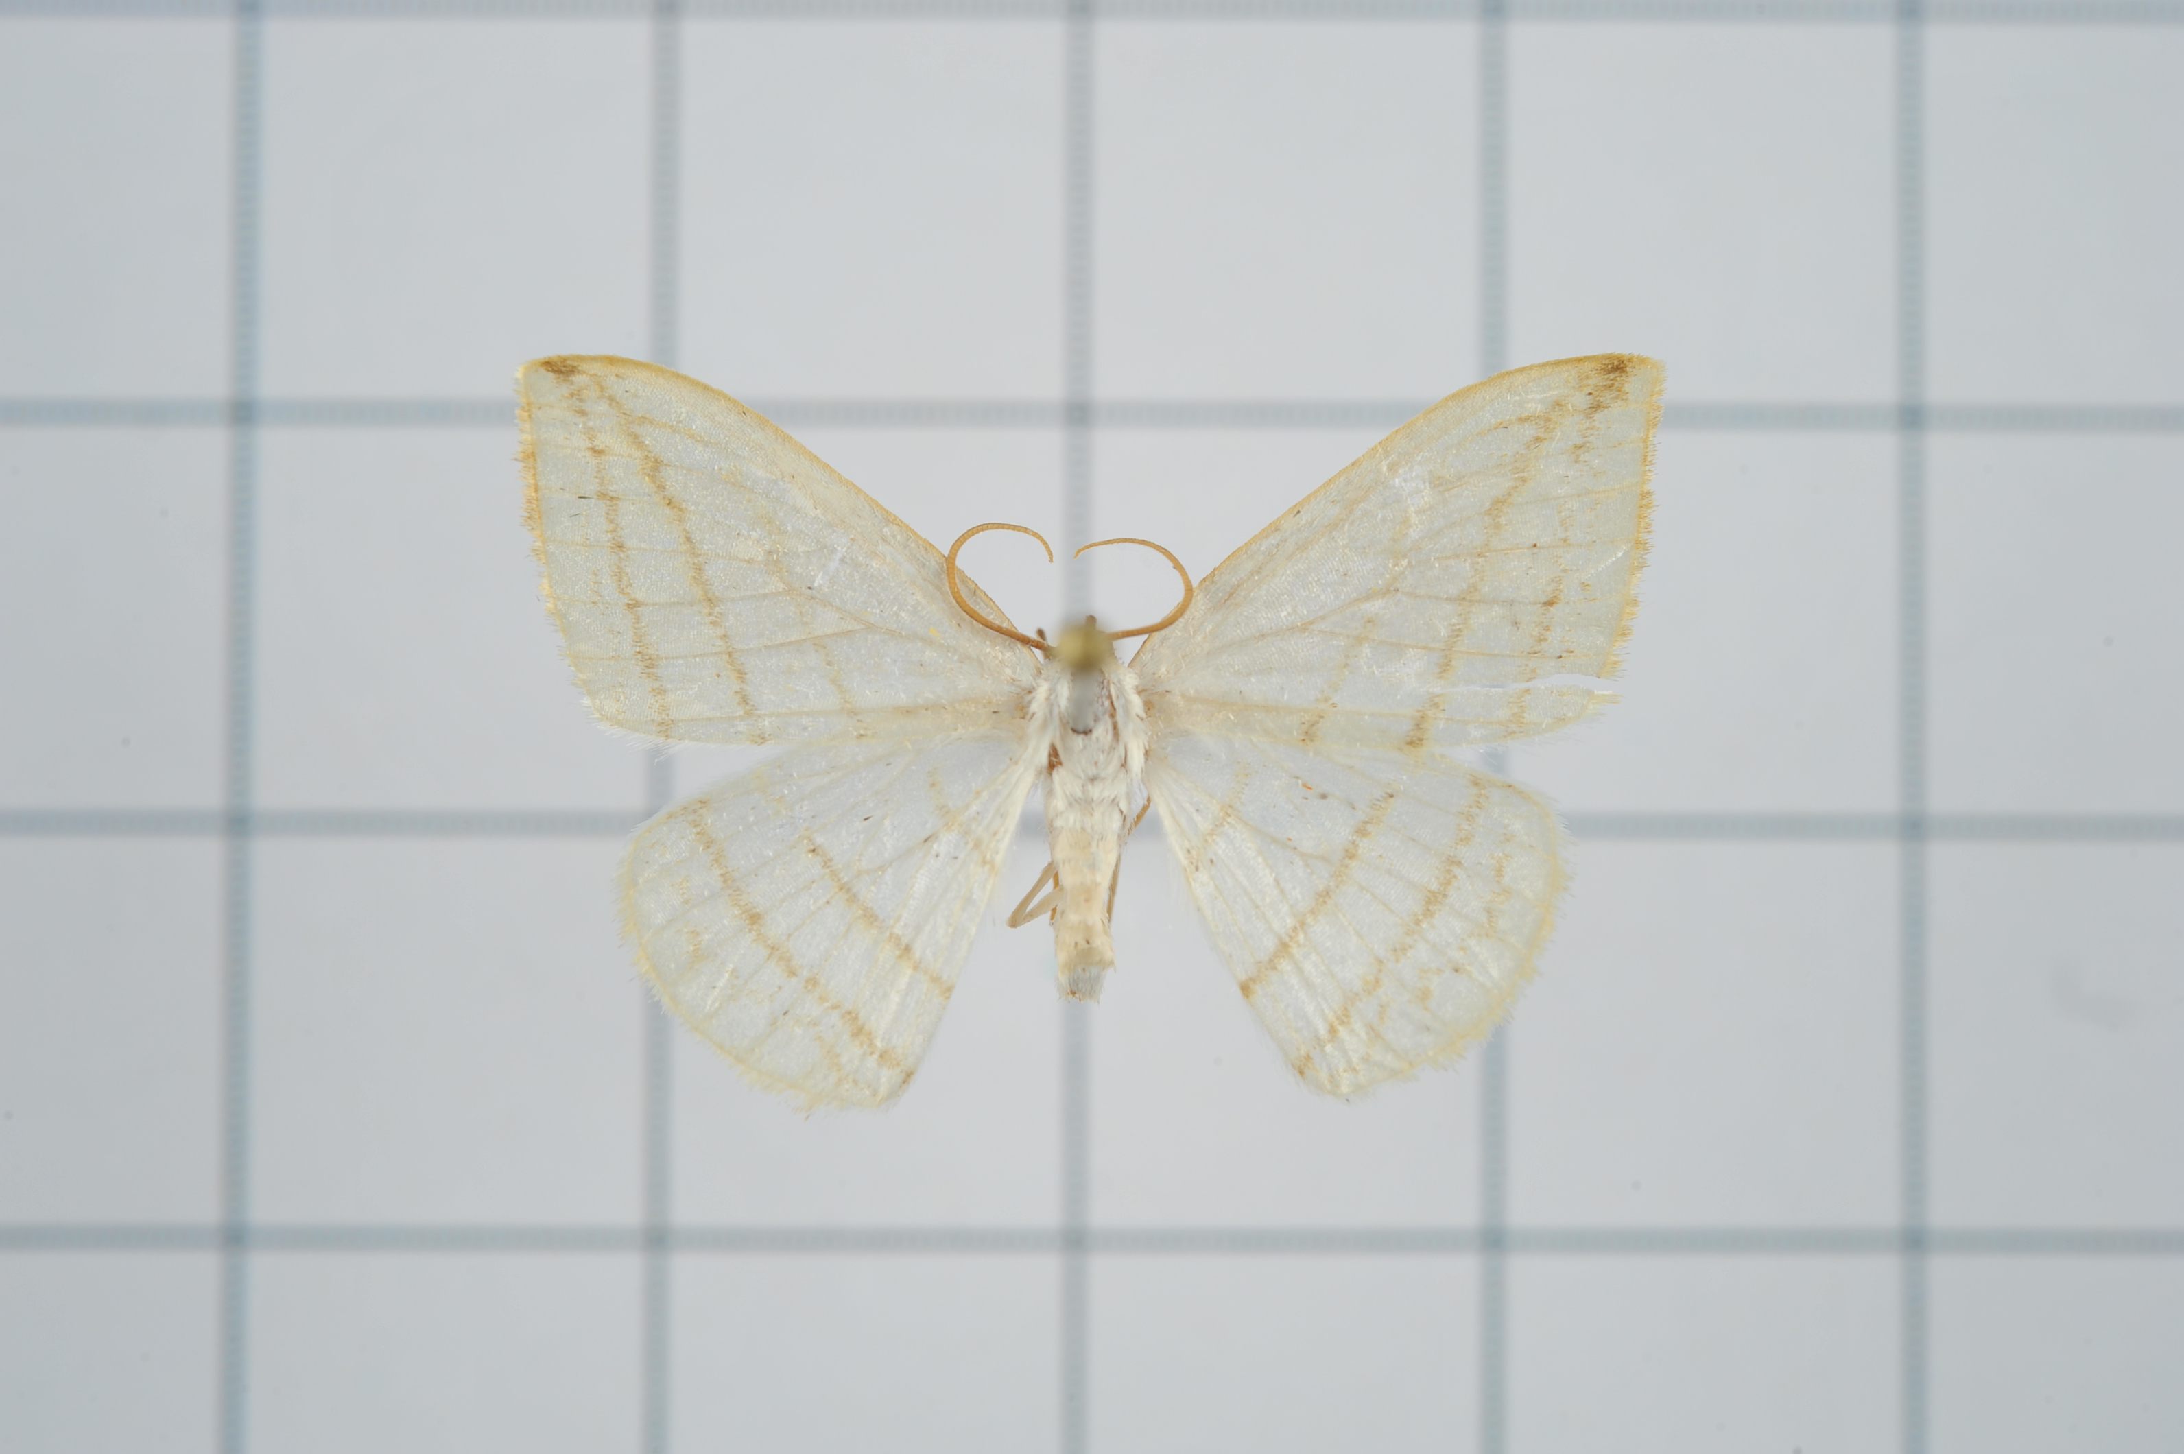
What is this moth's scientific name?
Ditrigona conflexaria micronioides
